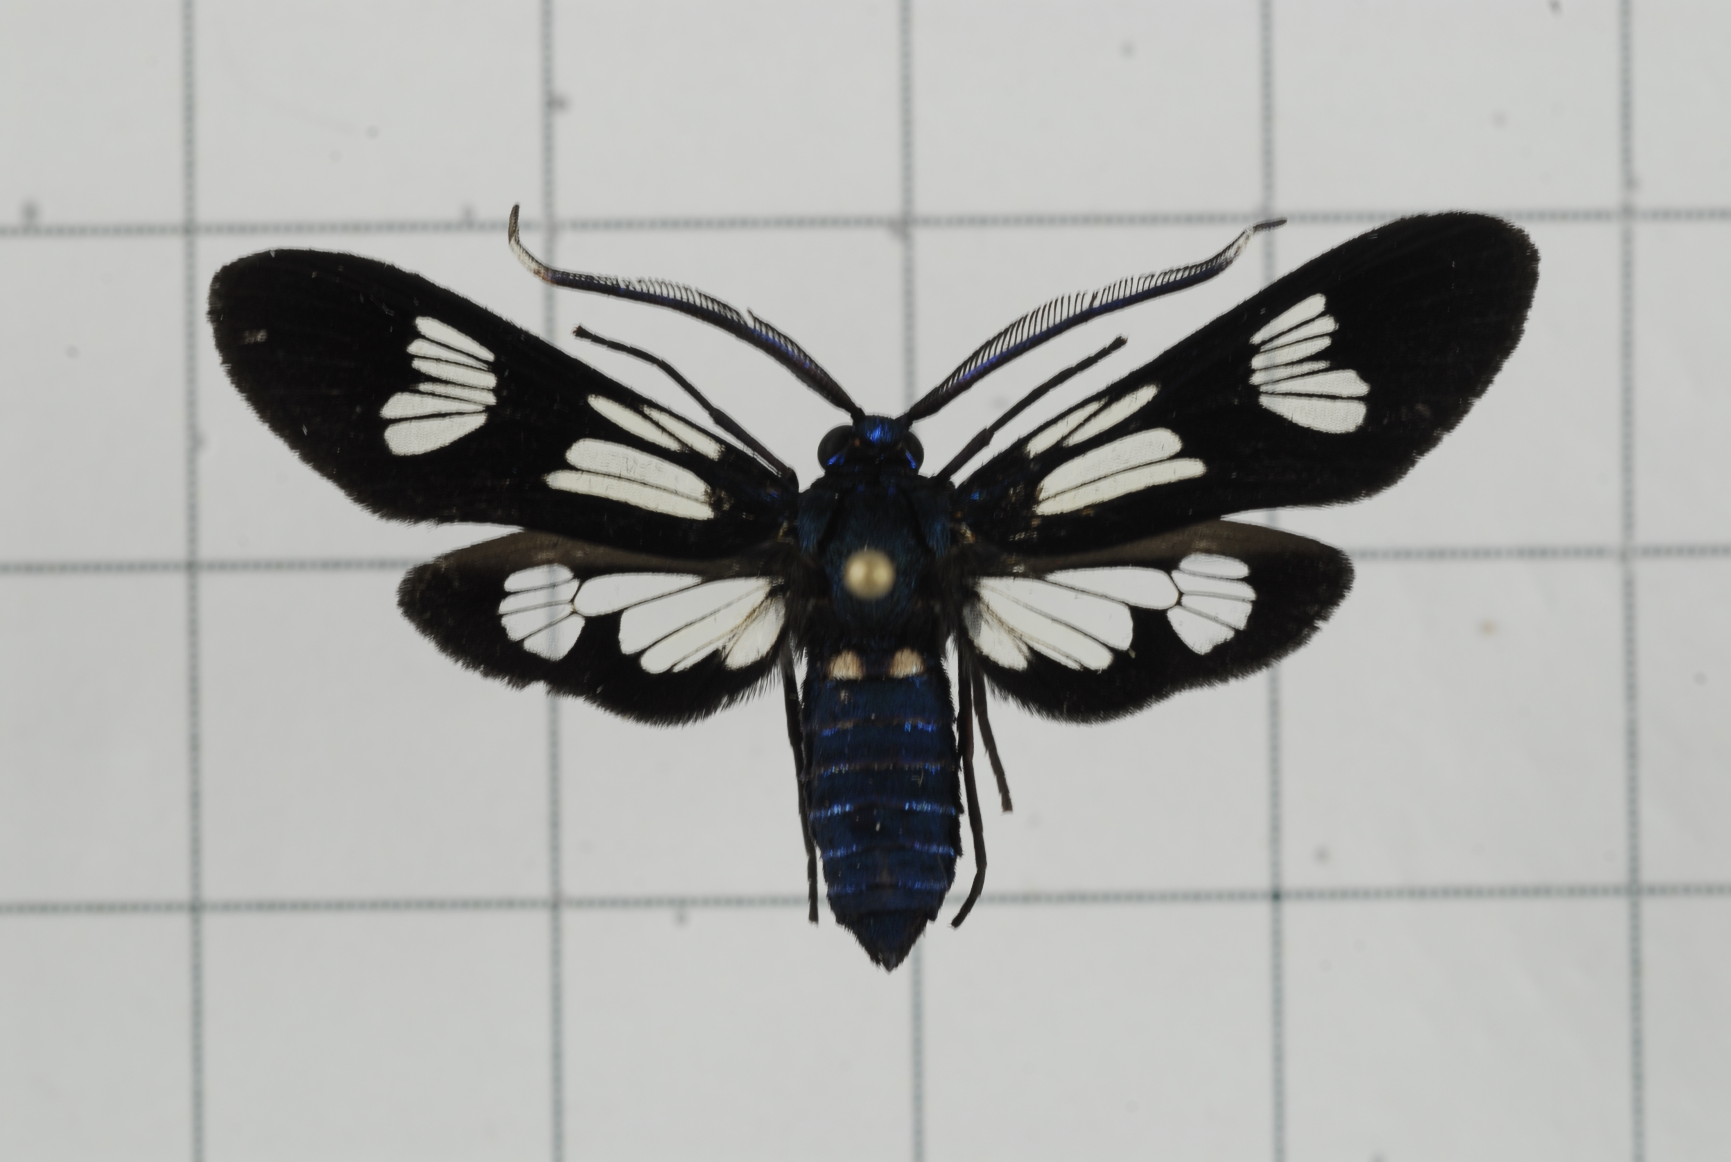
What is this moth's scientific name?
Piarosoma fushan
